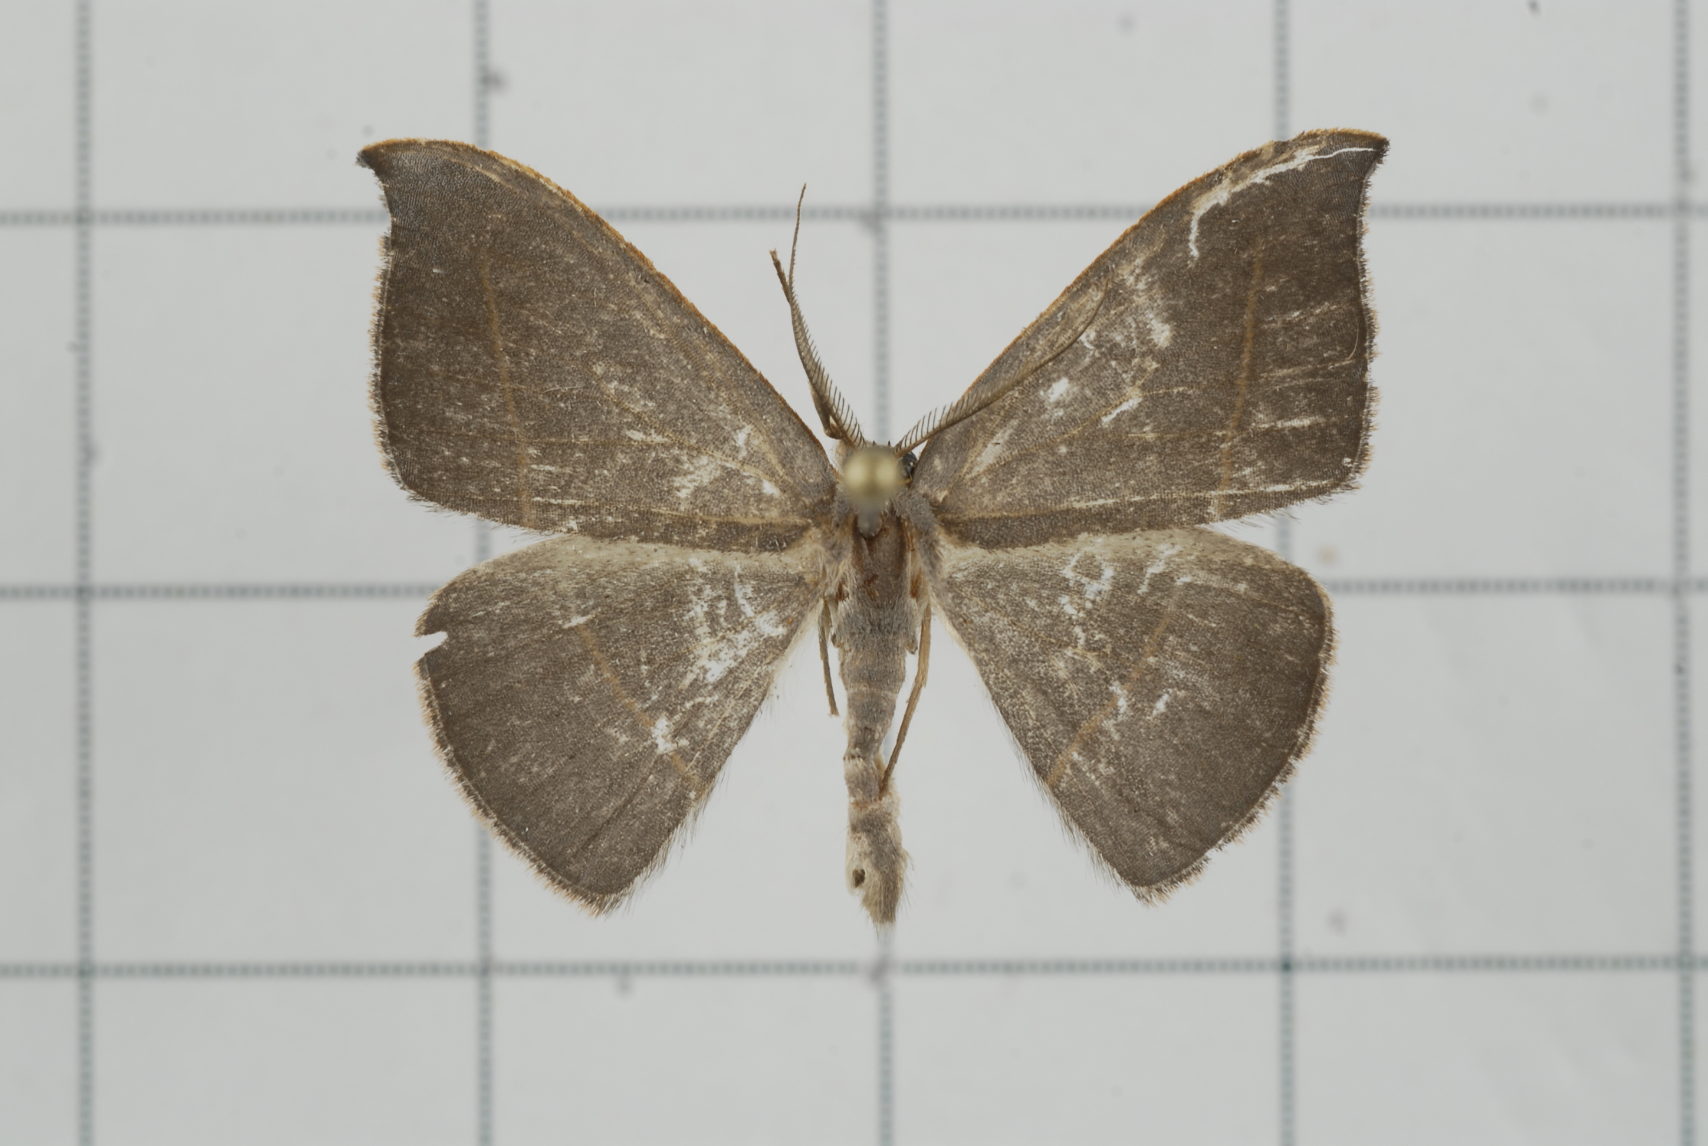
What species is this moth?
Microblepsis violacea
